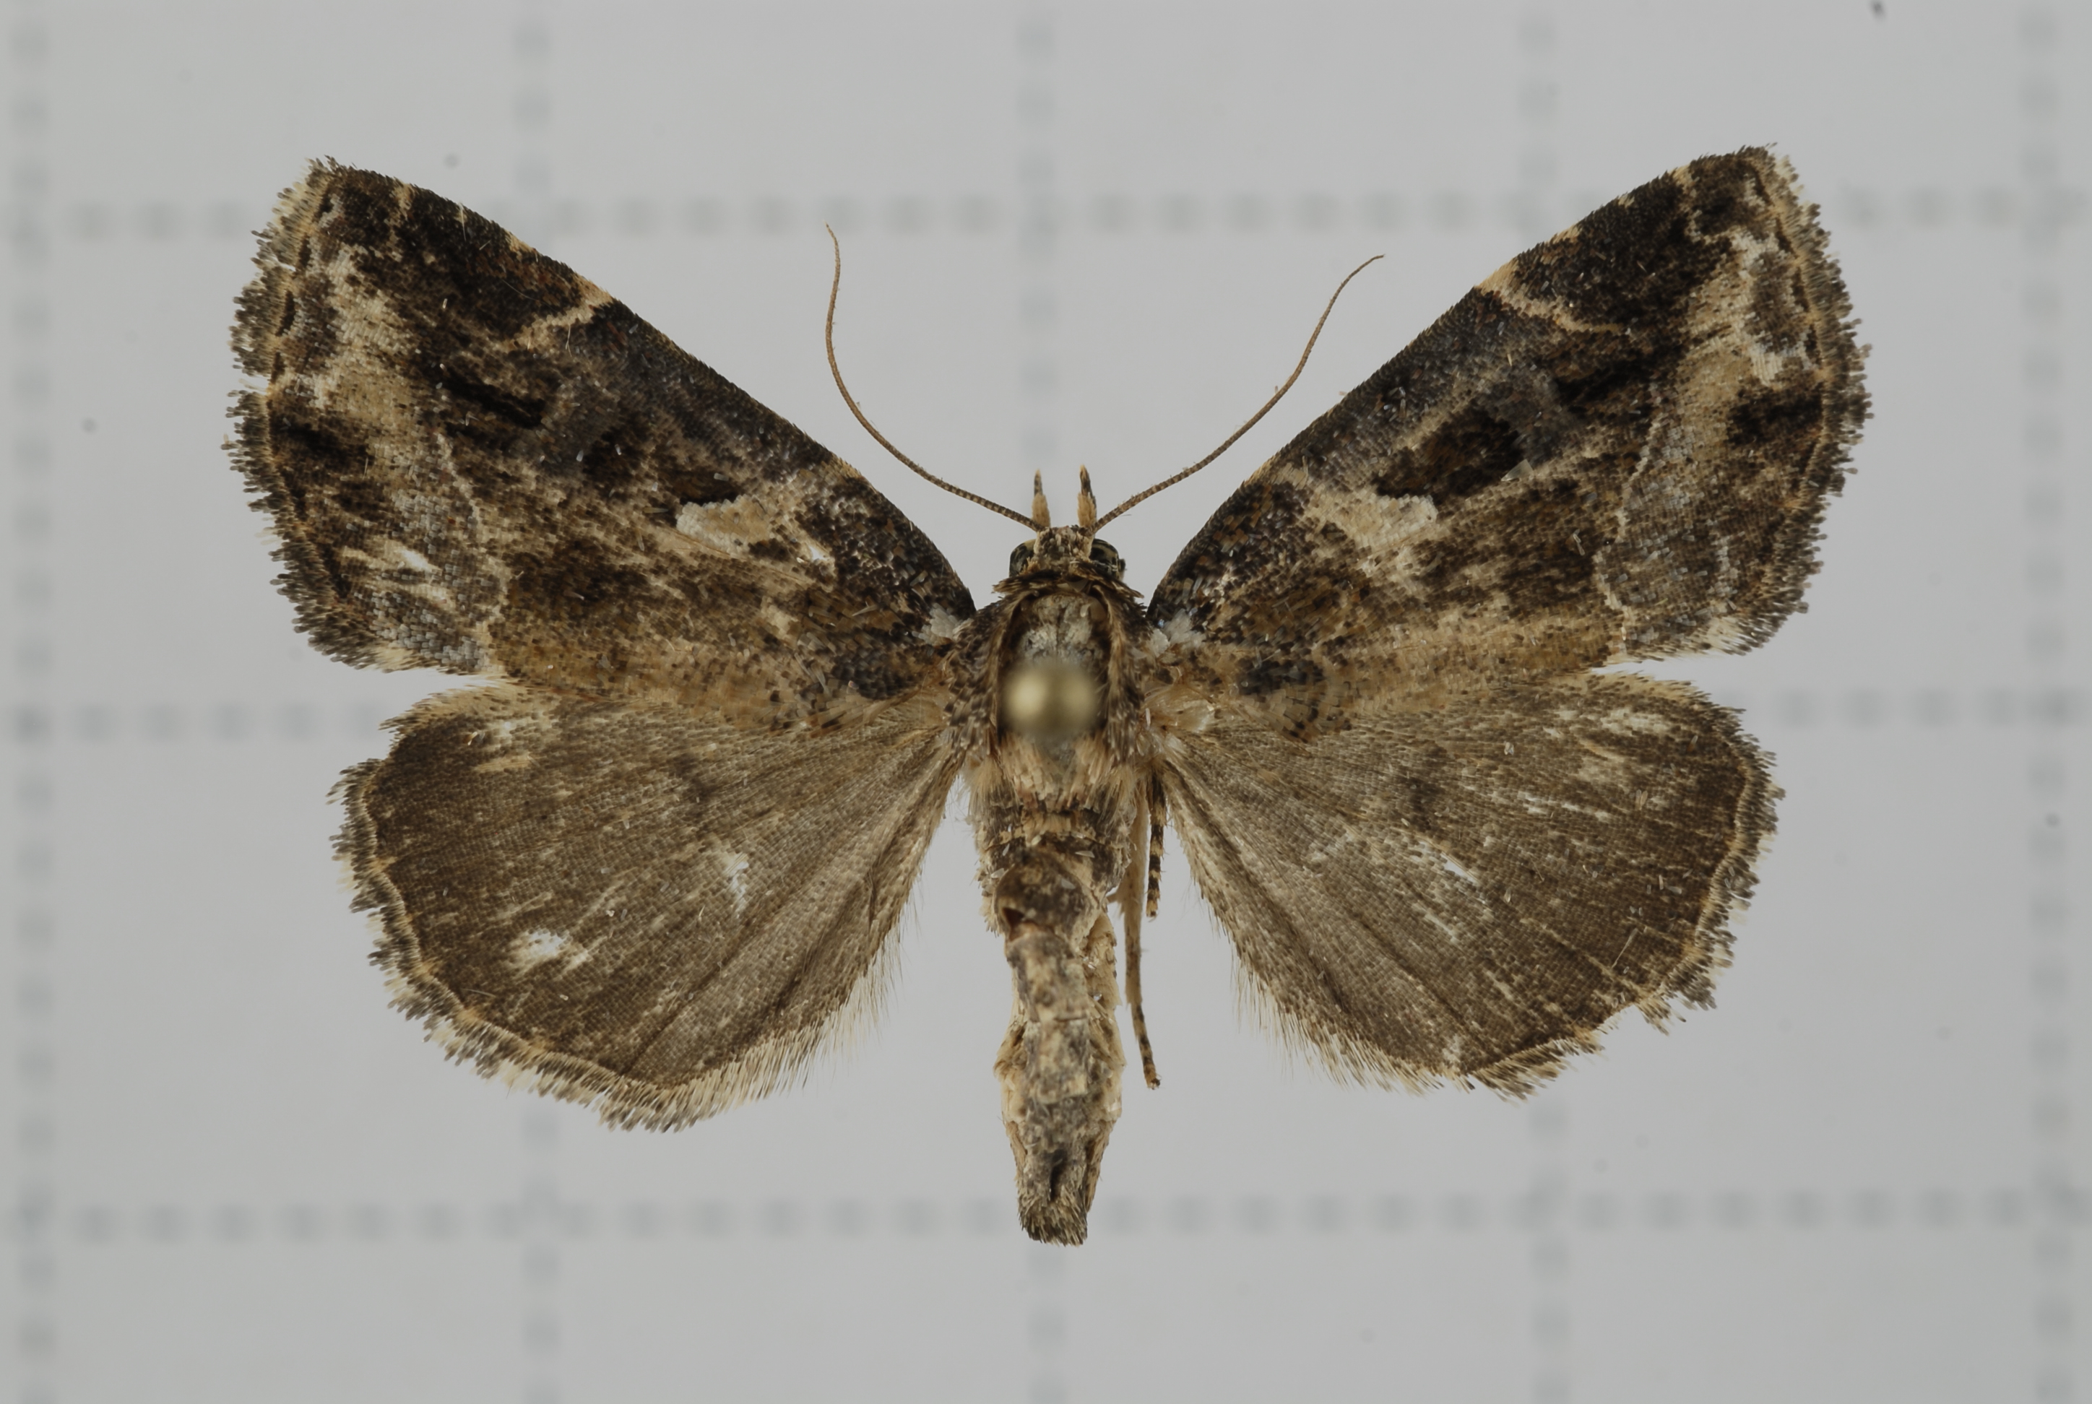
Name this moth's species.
Pseudodeltote postvittata
